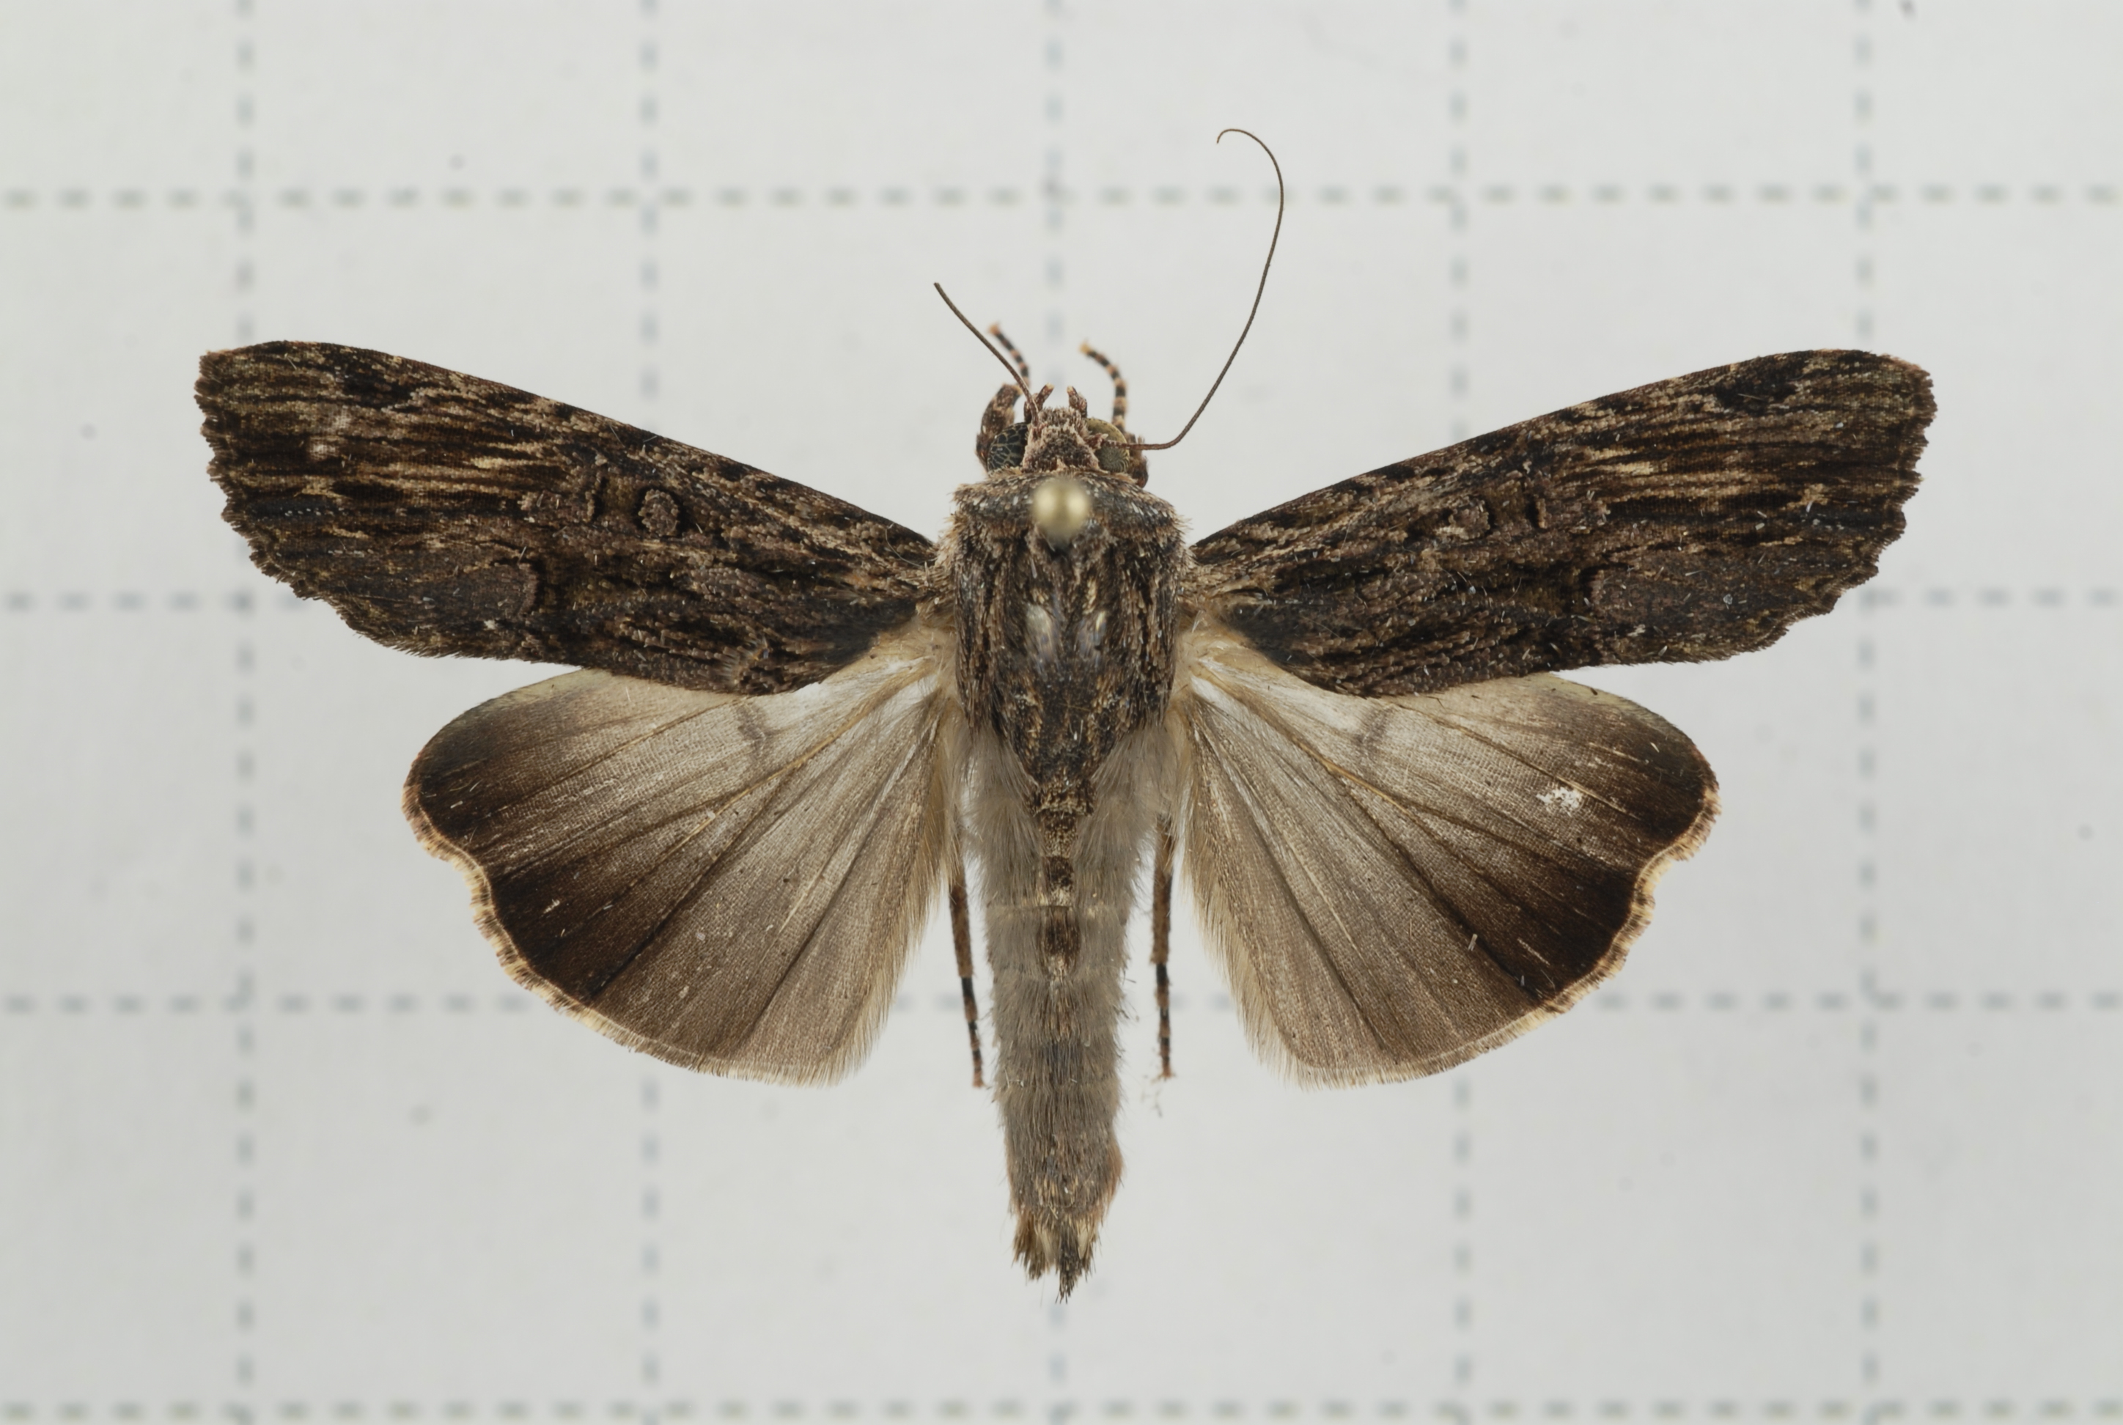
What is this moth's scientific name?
Magusa tenebrosa
